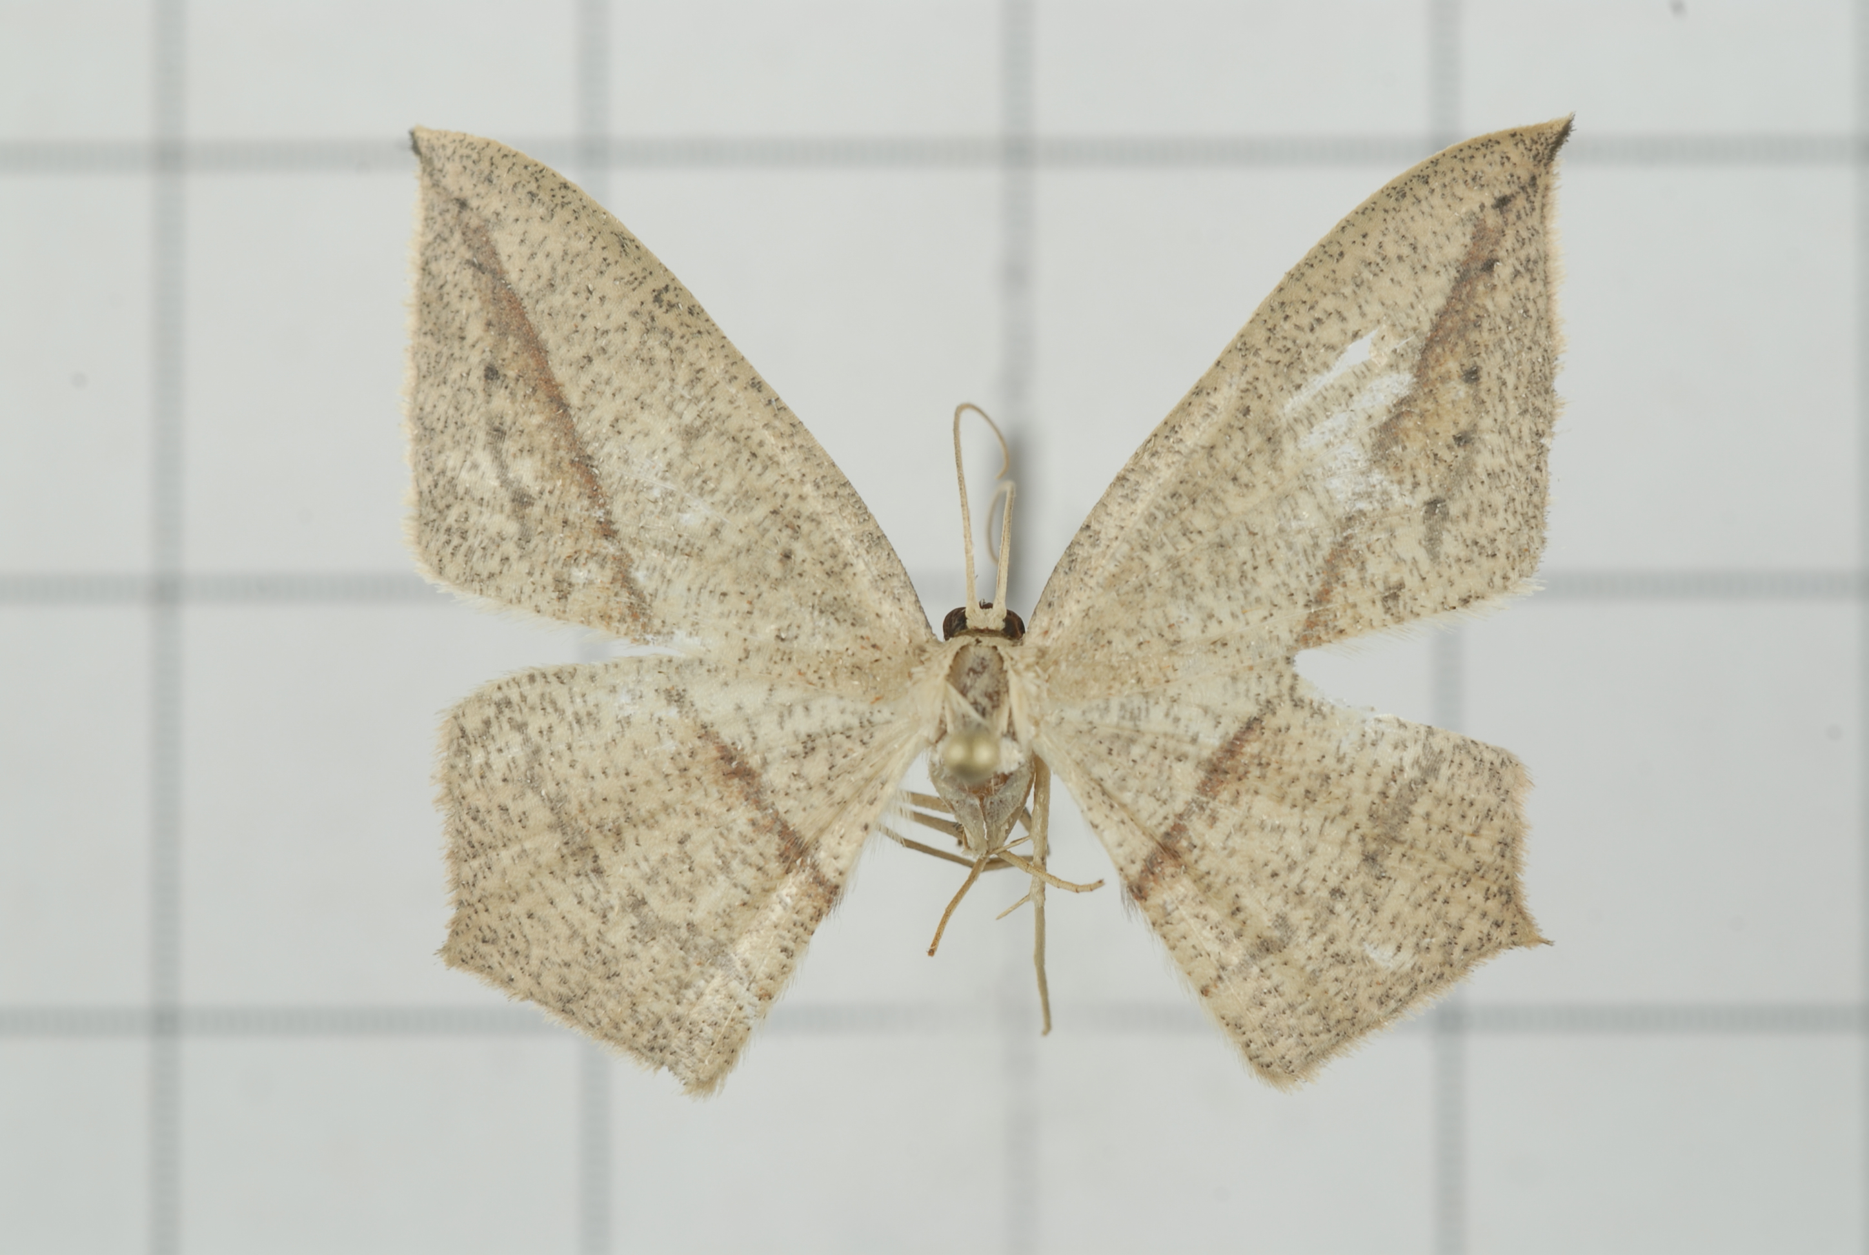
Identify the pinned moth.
Timandra stueningi
